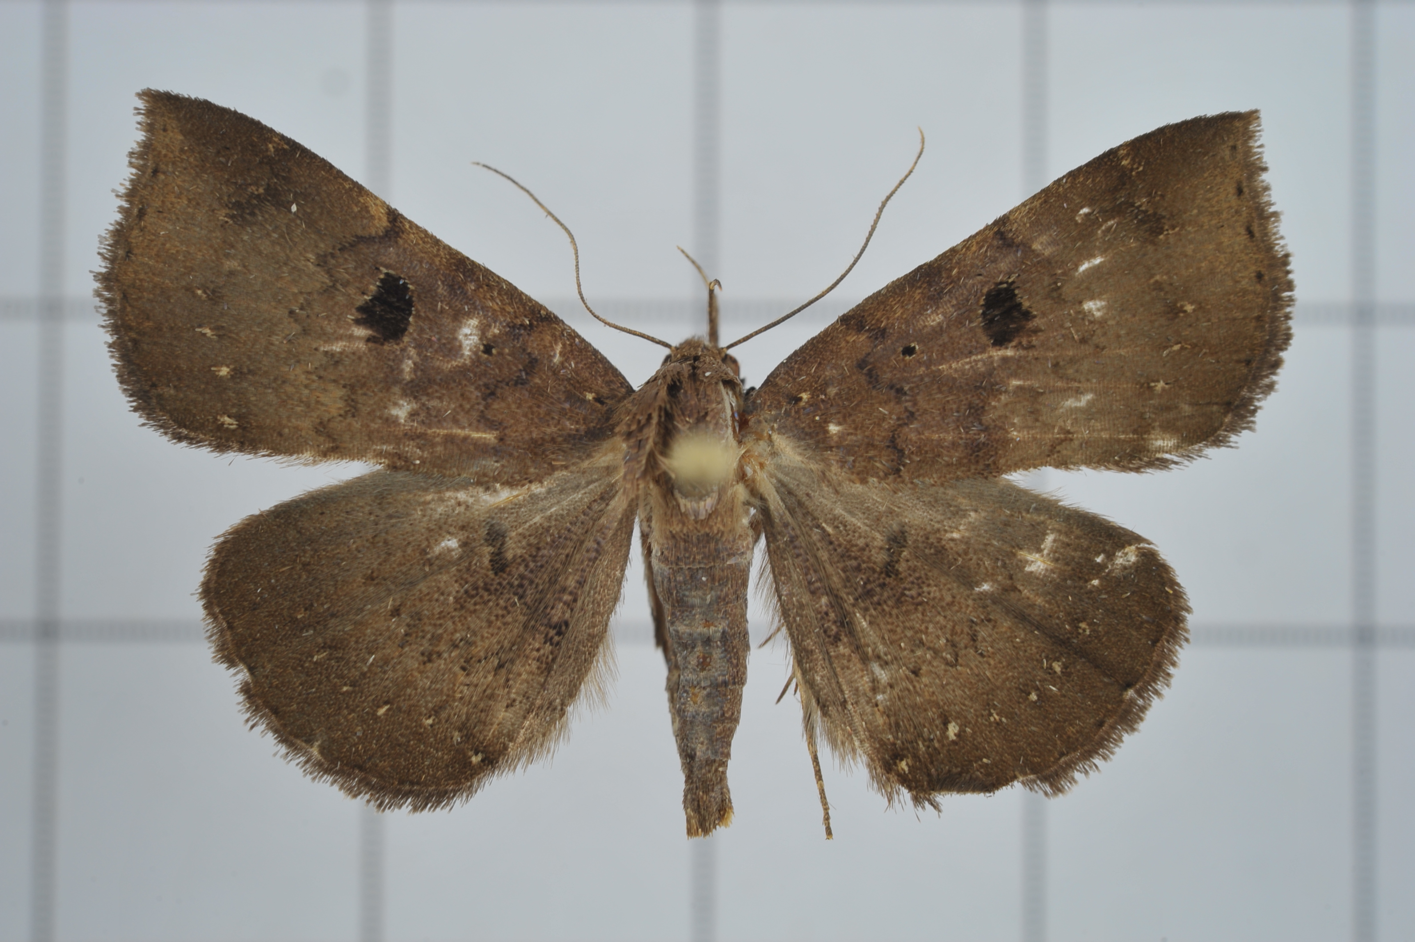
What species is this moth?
Mosopia punctilinea
